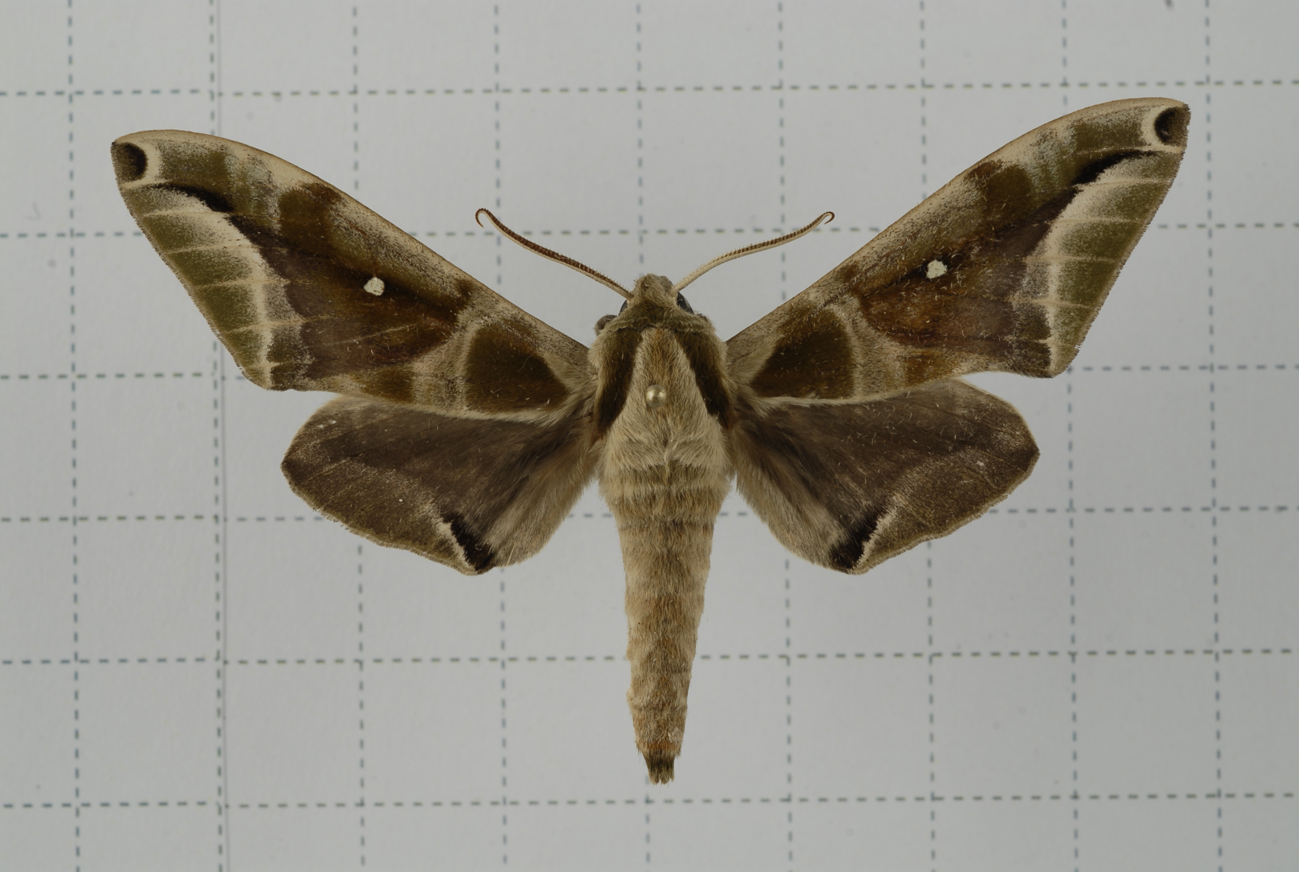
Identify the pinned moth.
Parum colligata
